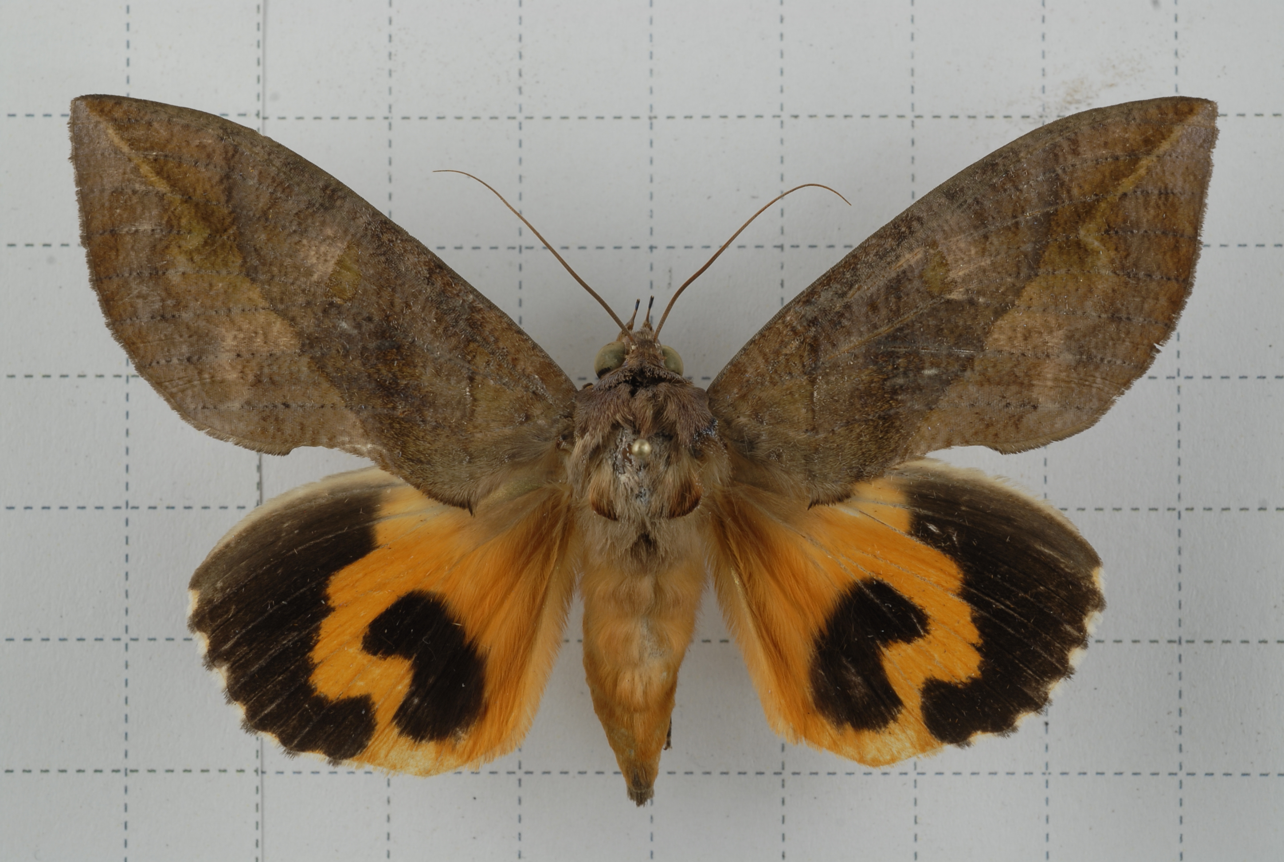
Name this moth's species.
Eudocima phalonia
